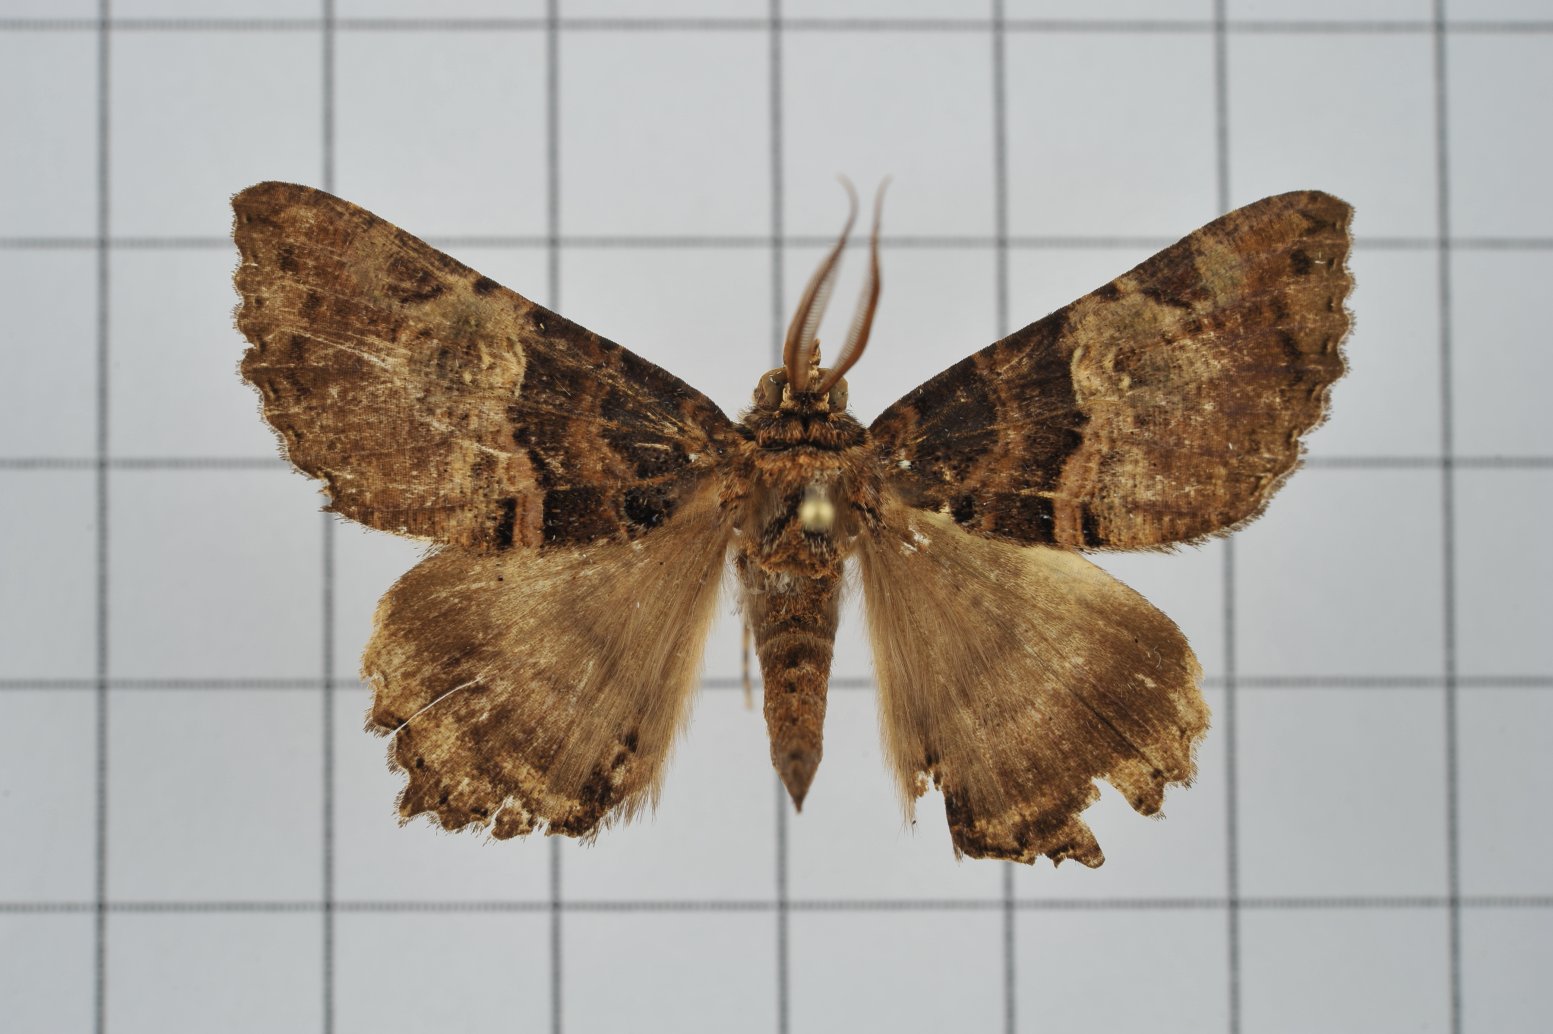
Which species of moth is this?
Daddala lucilla
